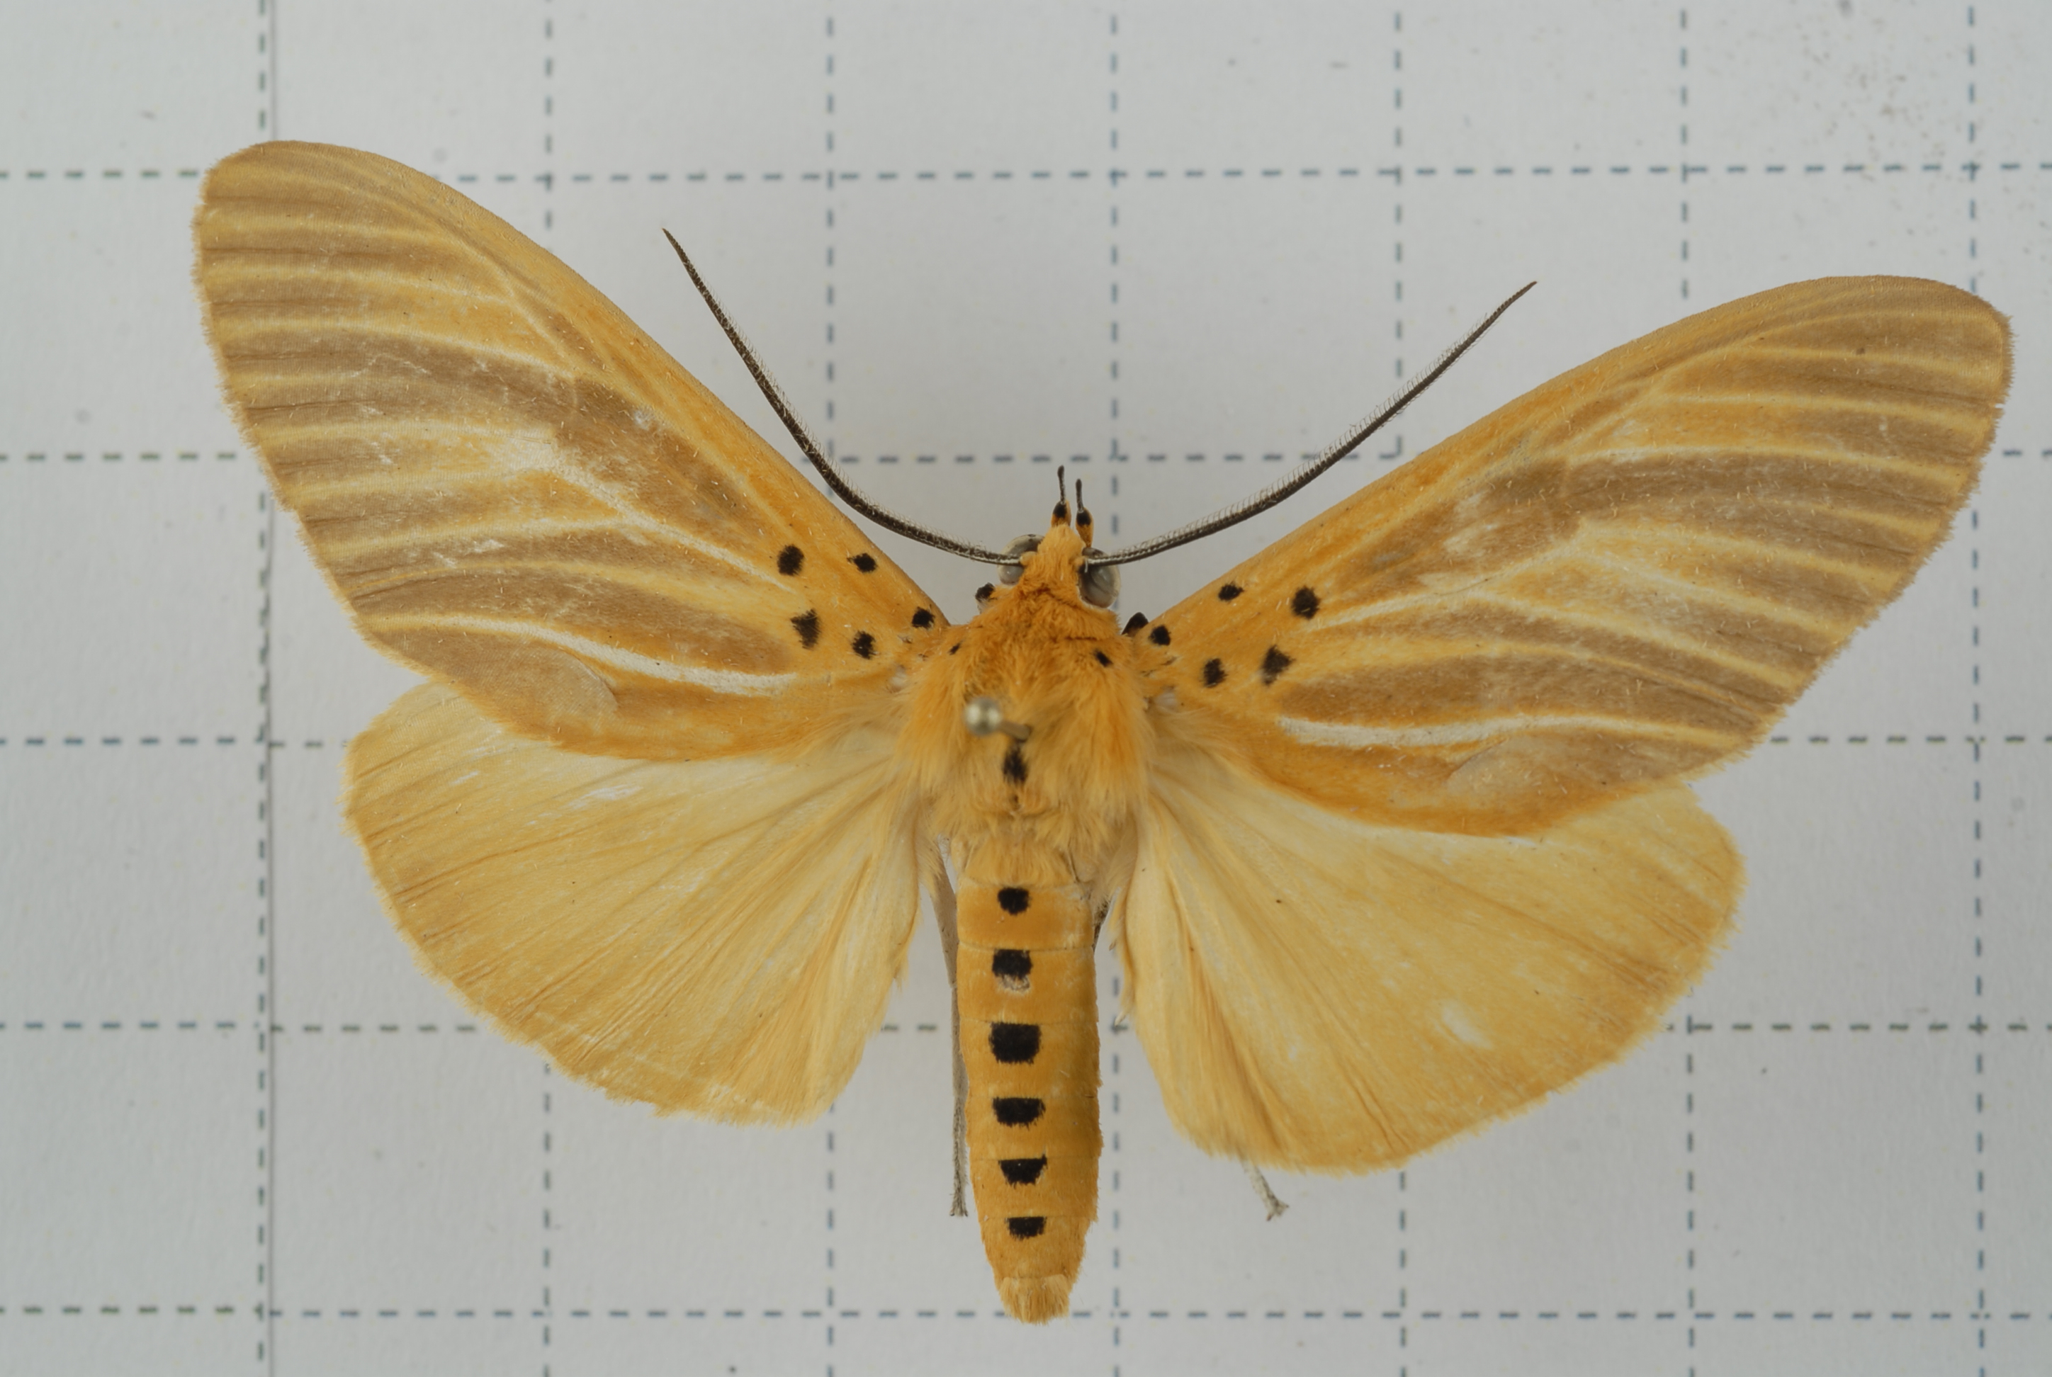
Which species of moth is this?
Asota egens confinis
